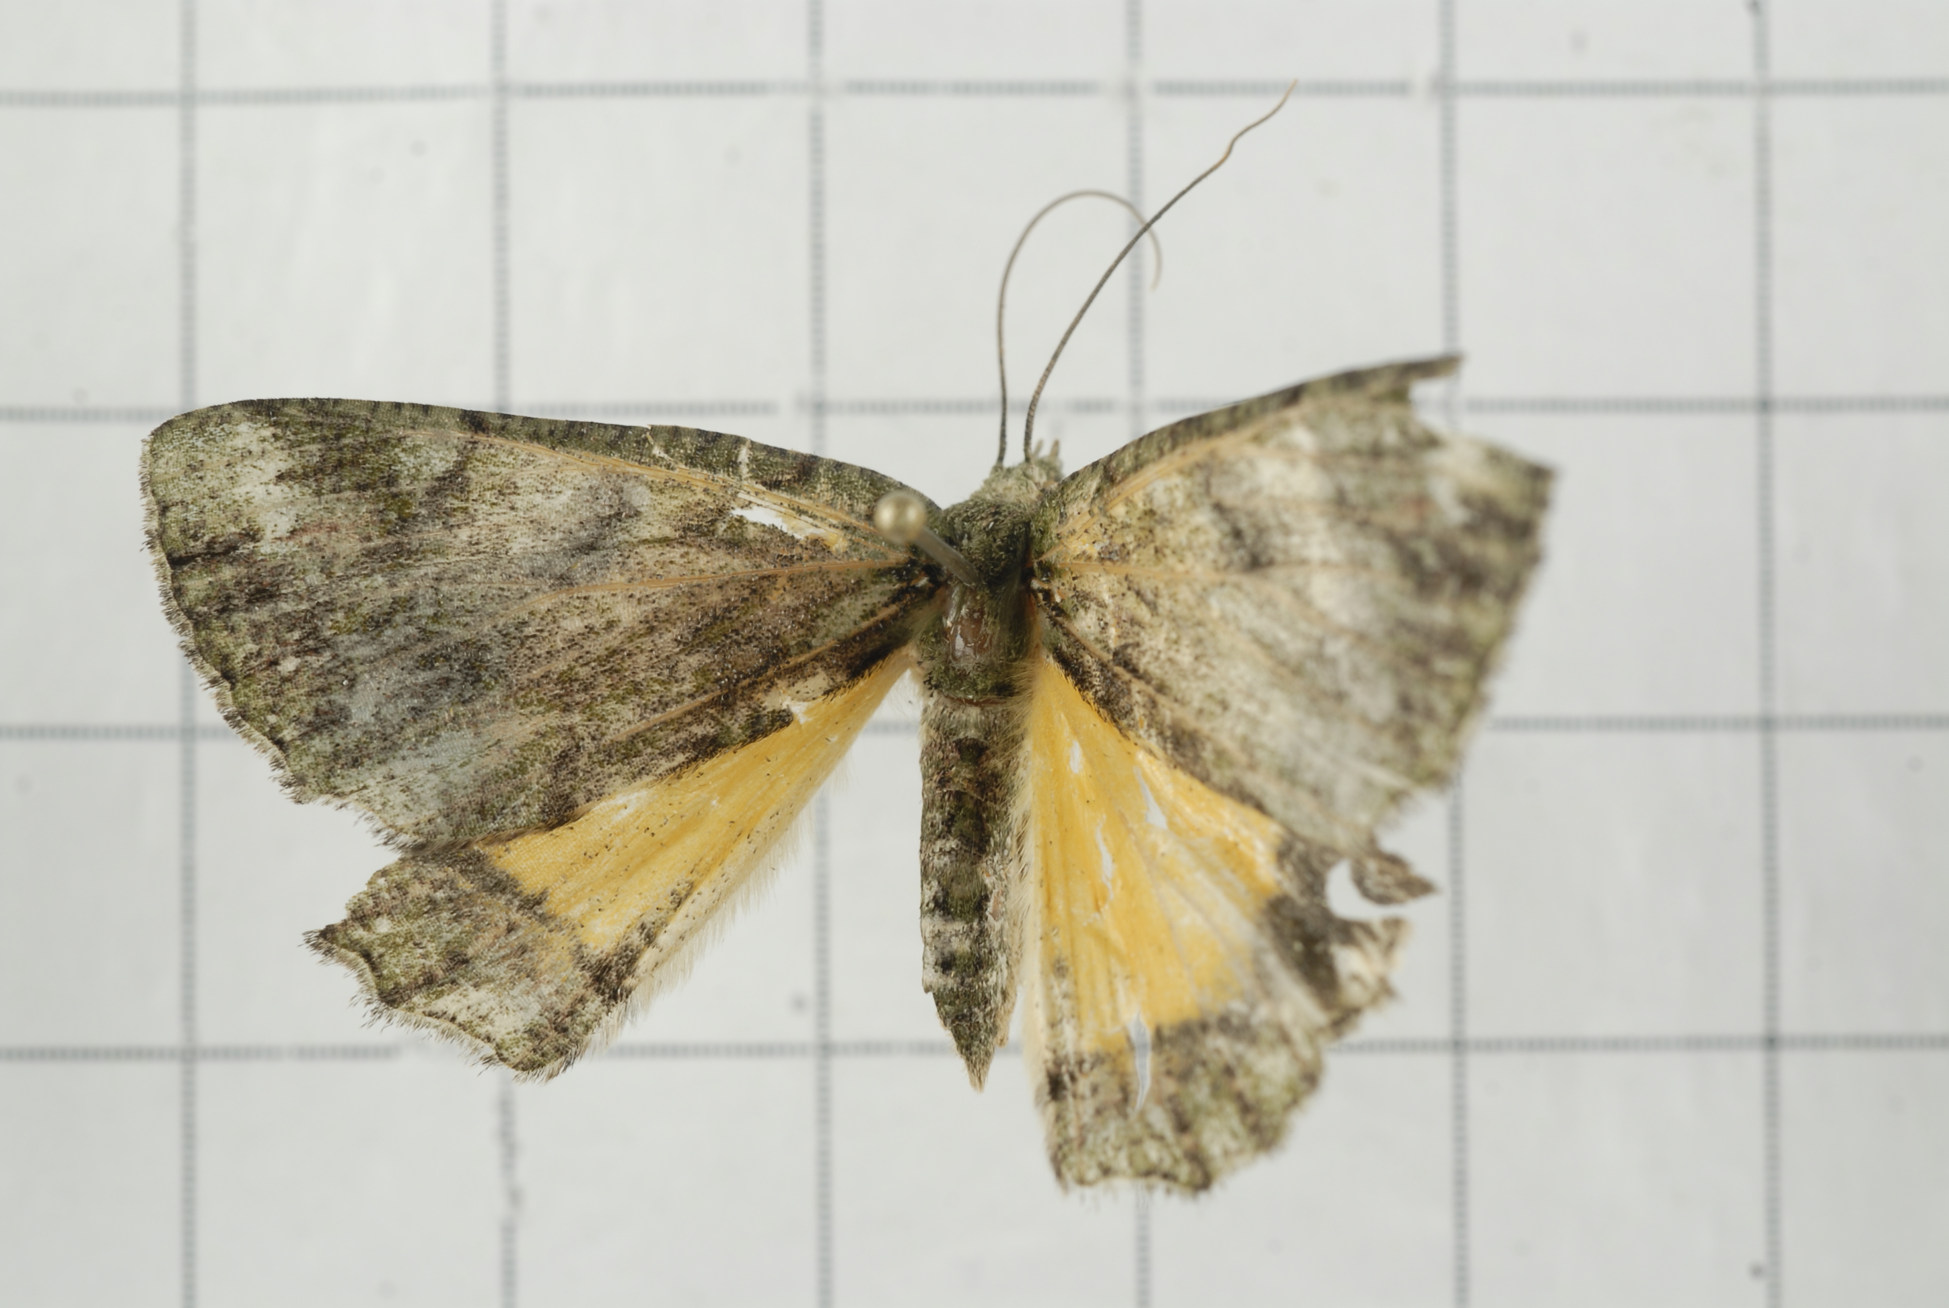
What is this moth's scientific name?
Dindica wilemani
